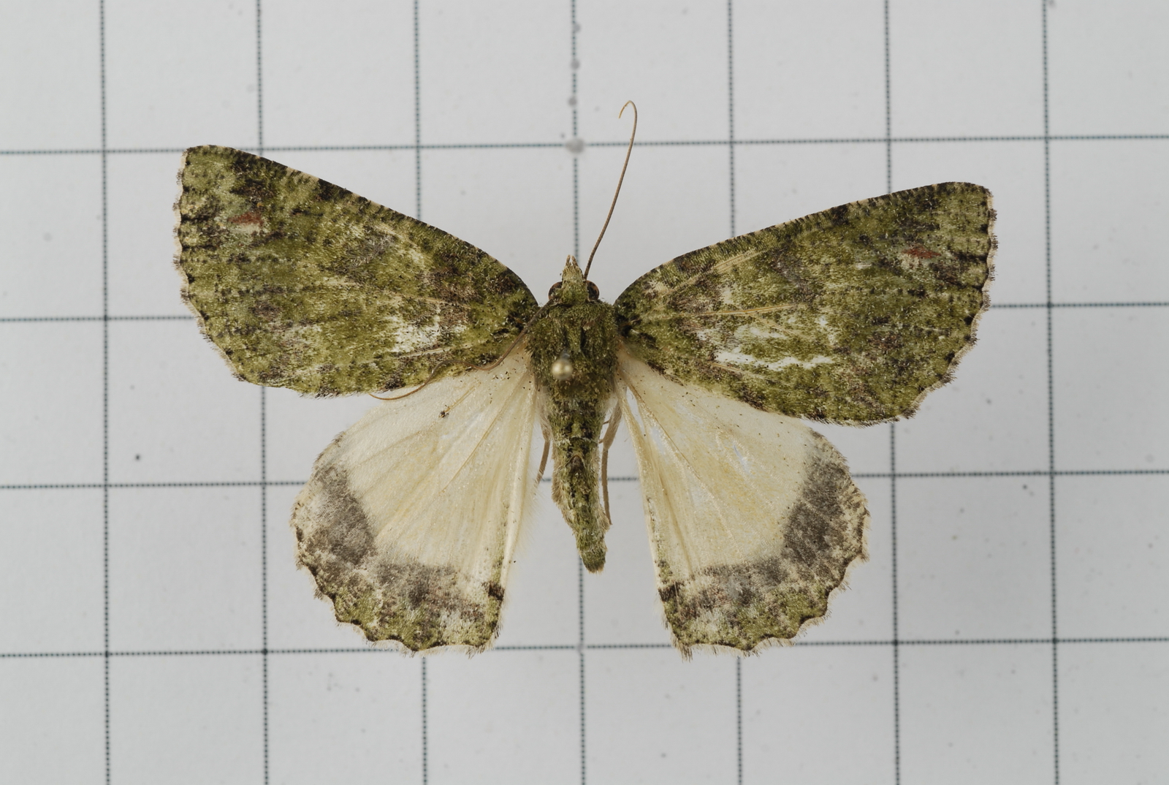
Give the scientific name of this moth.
Dindica taiwana
